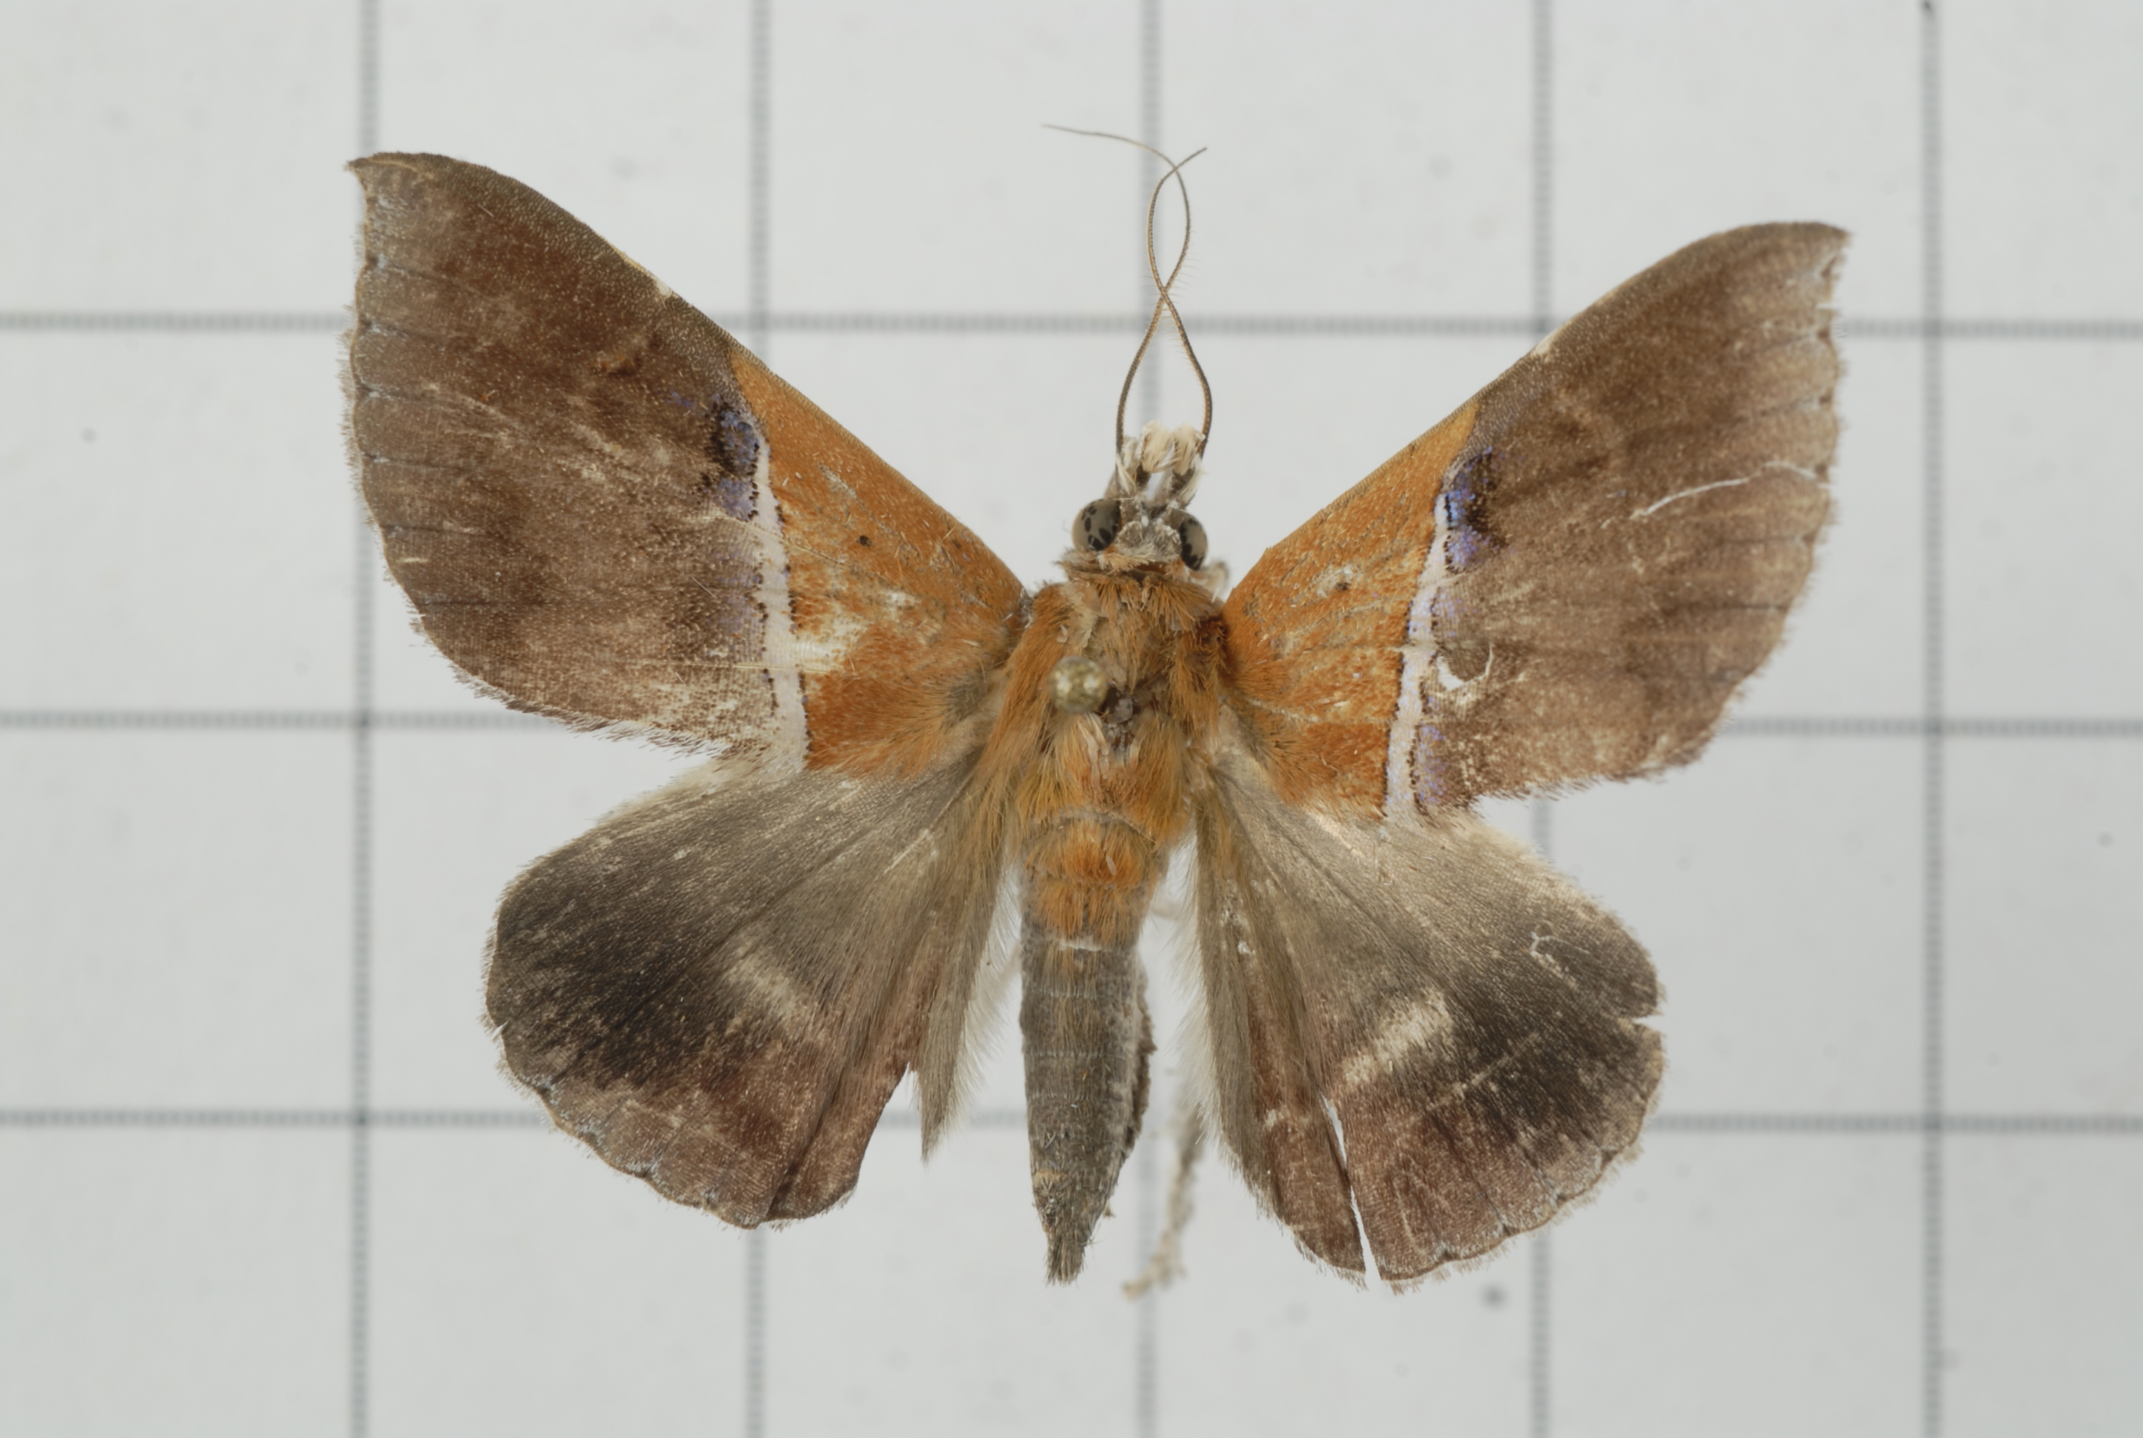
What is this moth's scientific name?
Sympis rufibasis
